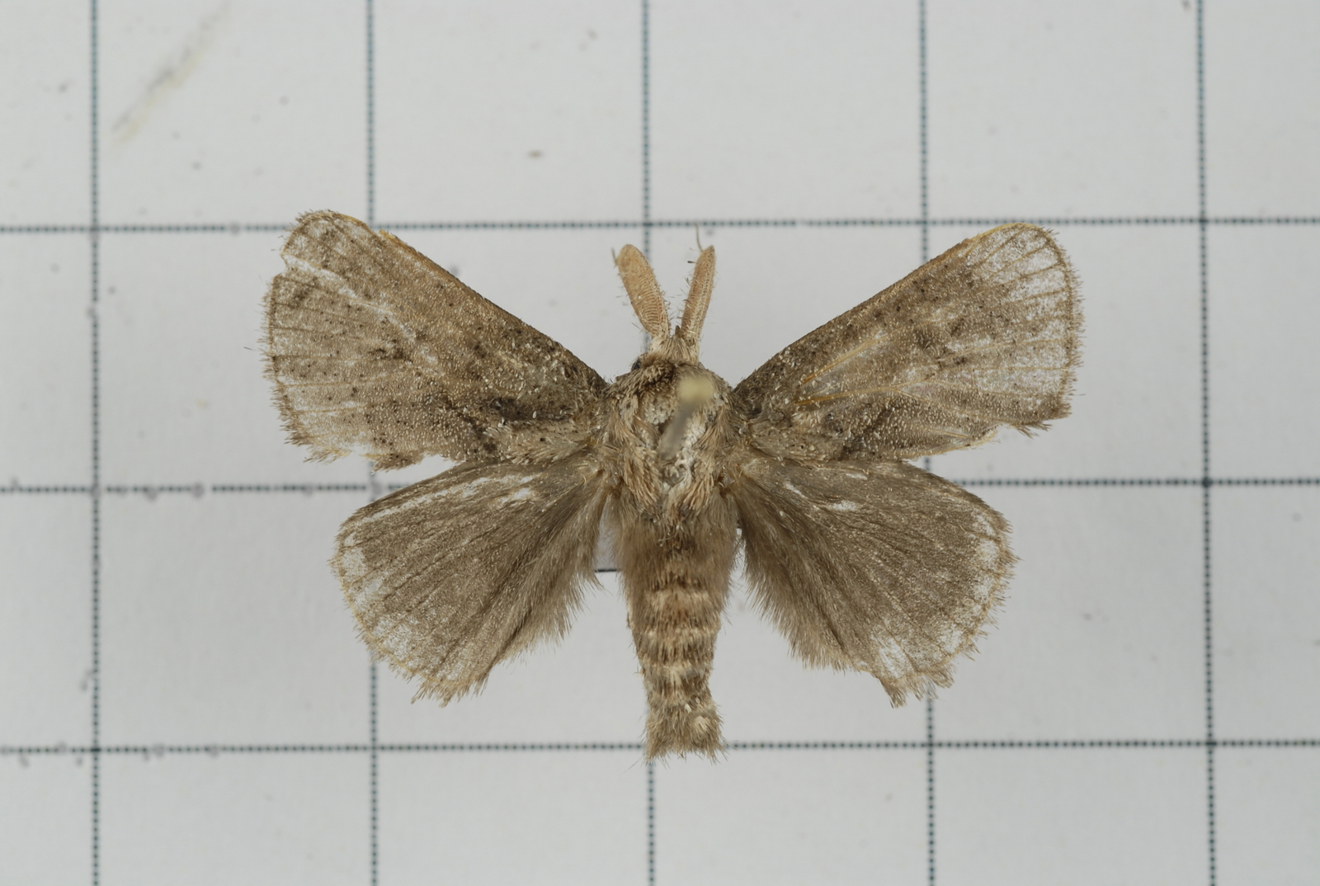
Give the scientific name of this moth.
Susica sinensis
